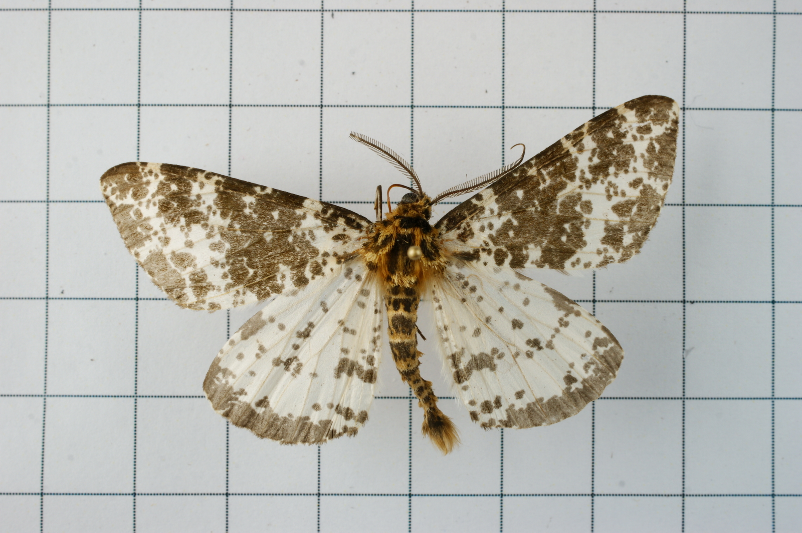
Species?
Arichanna picaria
